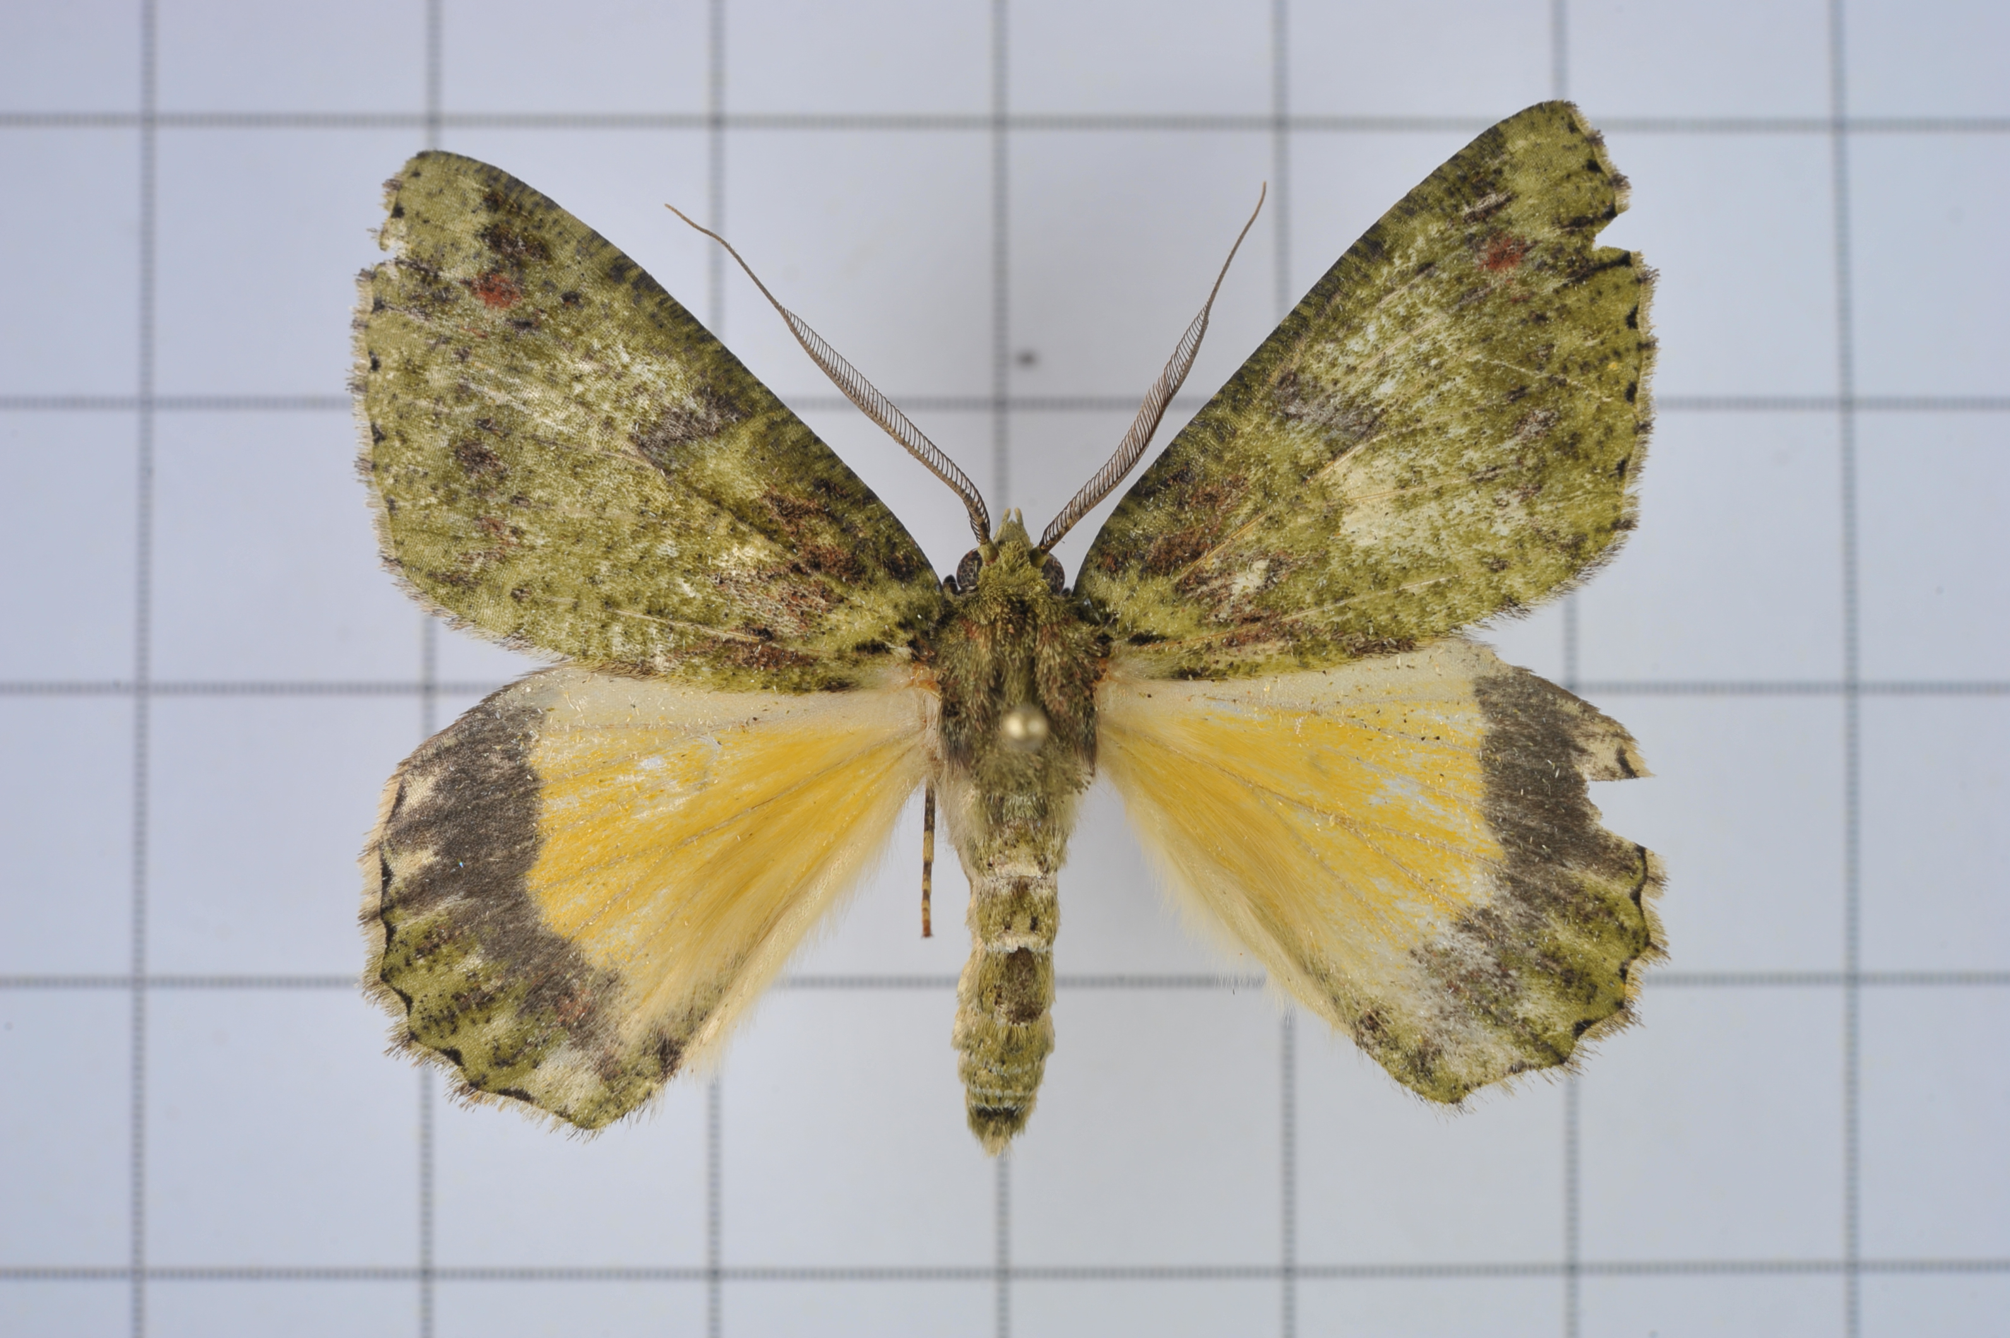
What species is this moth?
Dindica polyphaenaria
